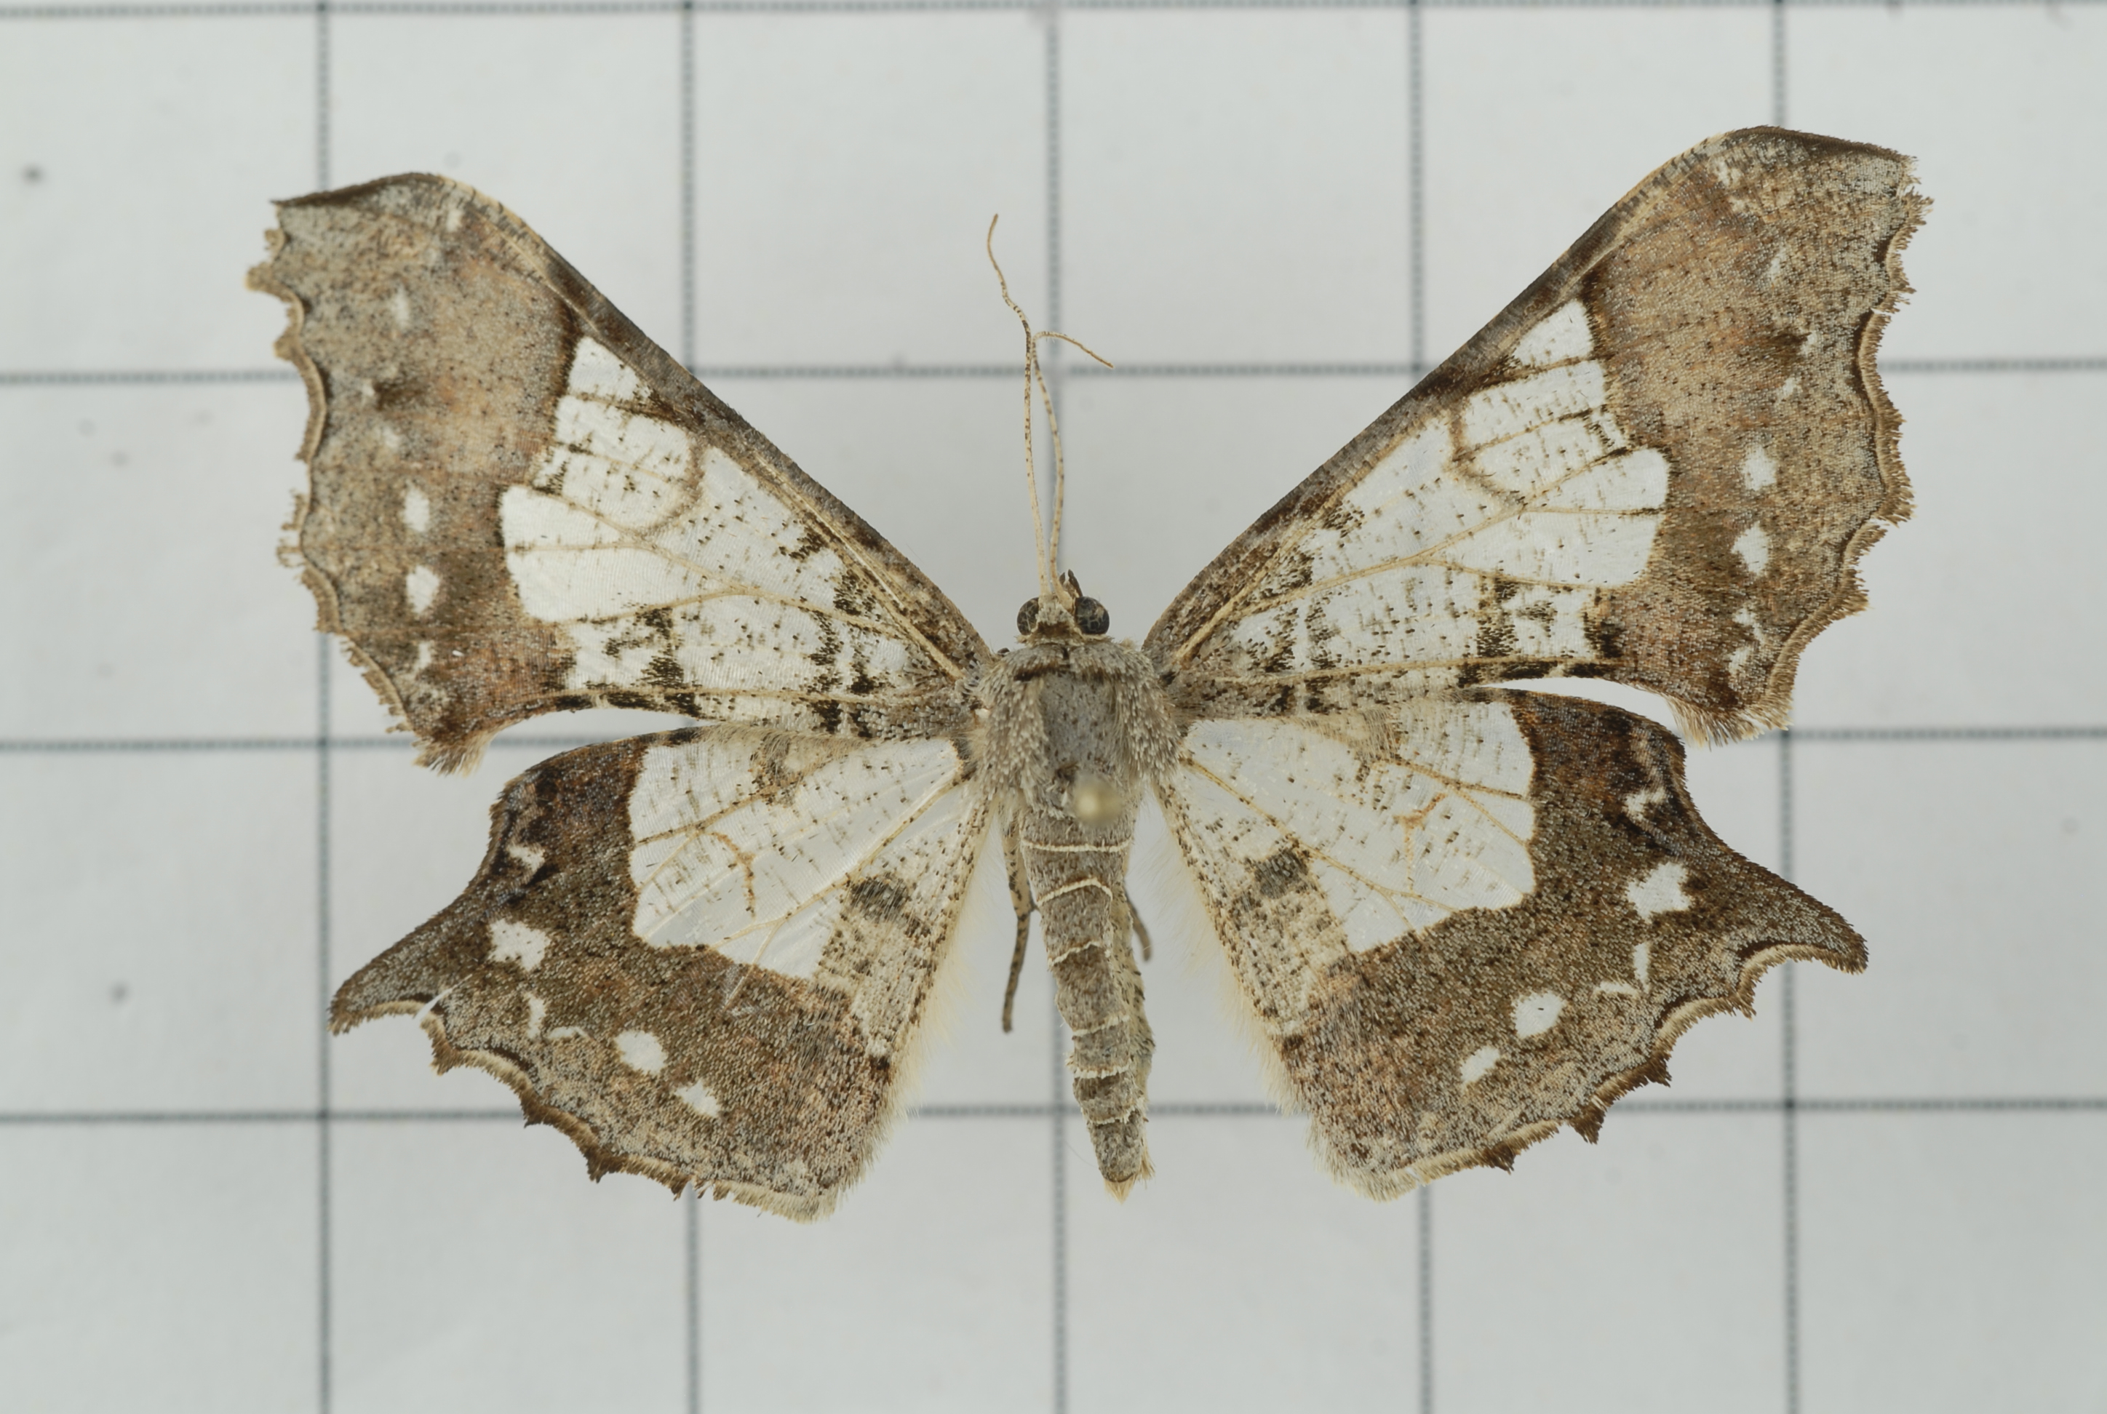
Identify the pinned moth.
Krananda semihyalina
